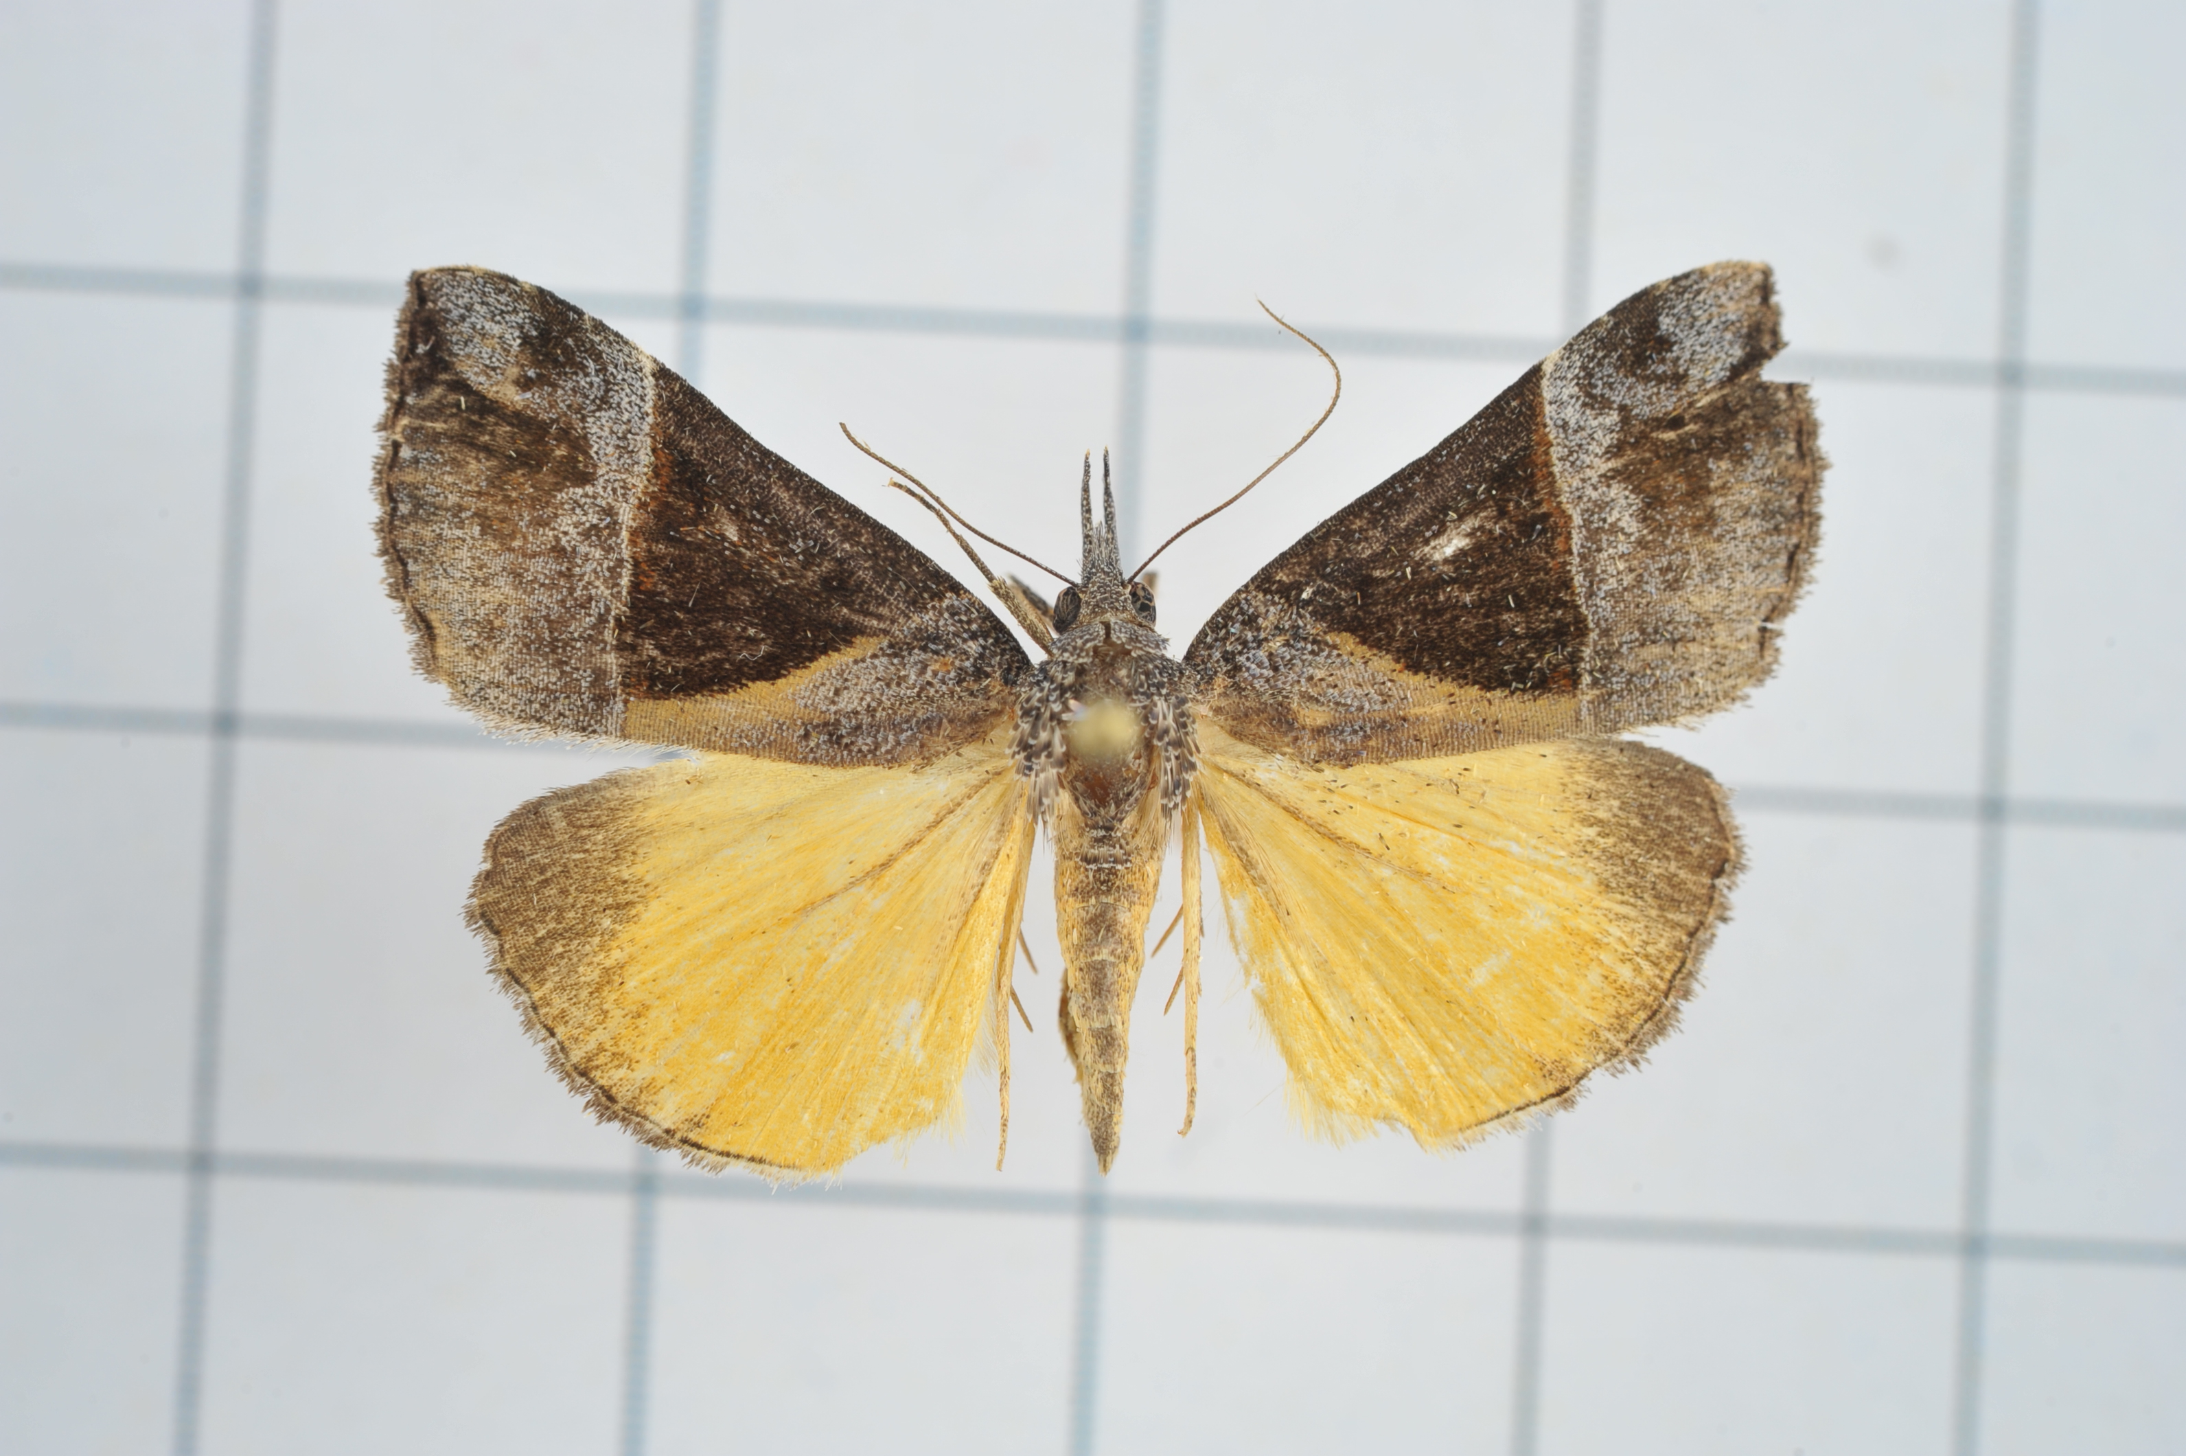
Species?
Dichromia trigonalis
